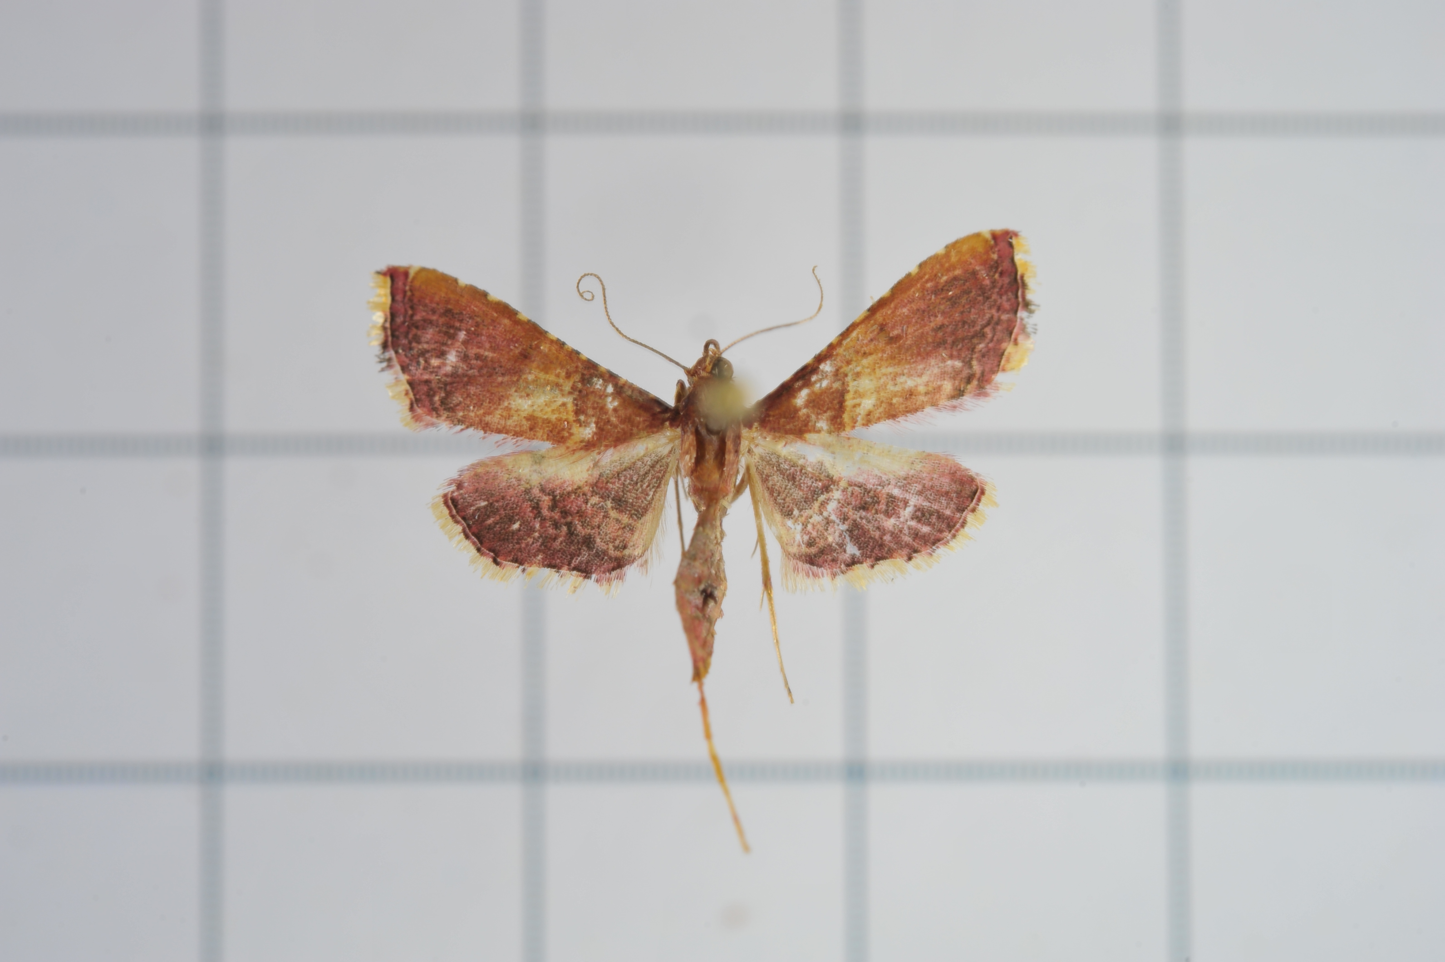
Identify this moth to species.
Endotricha mesenterialis
